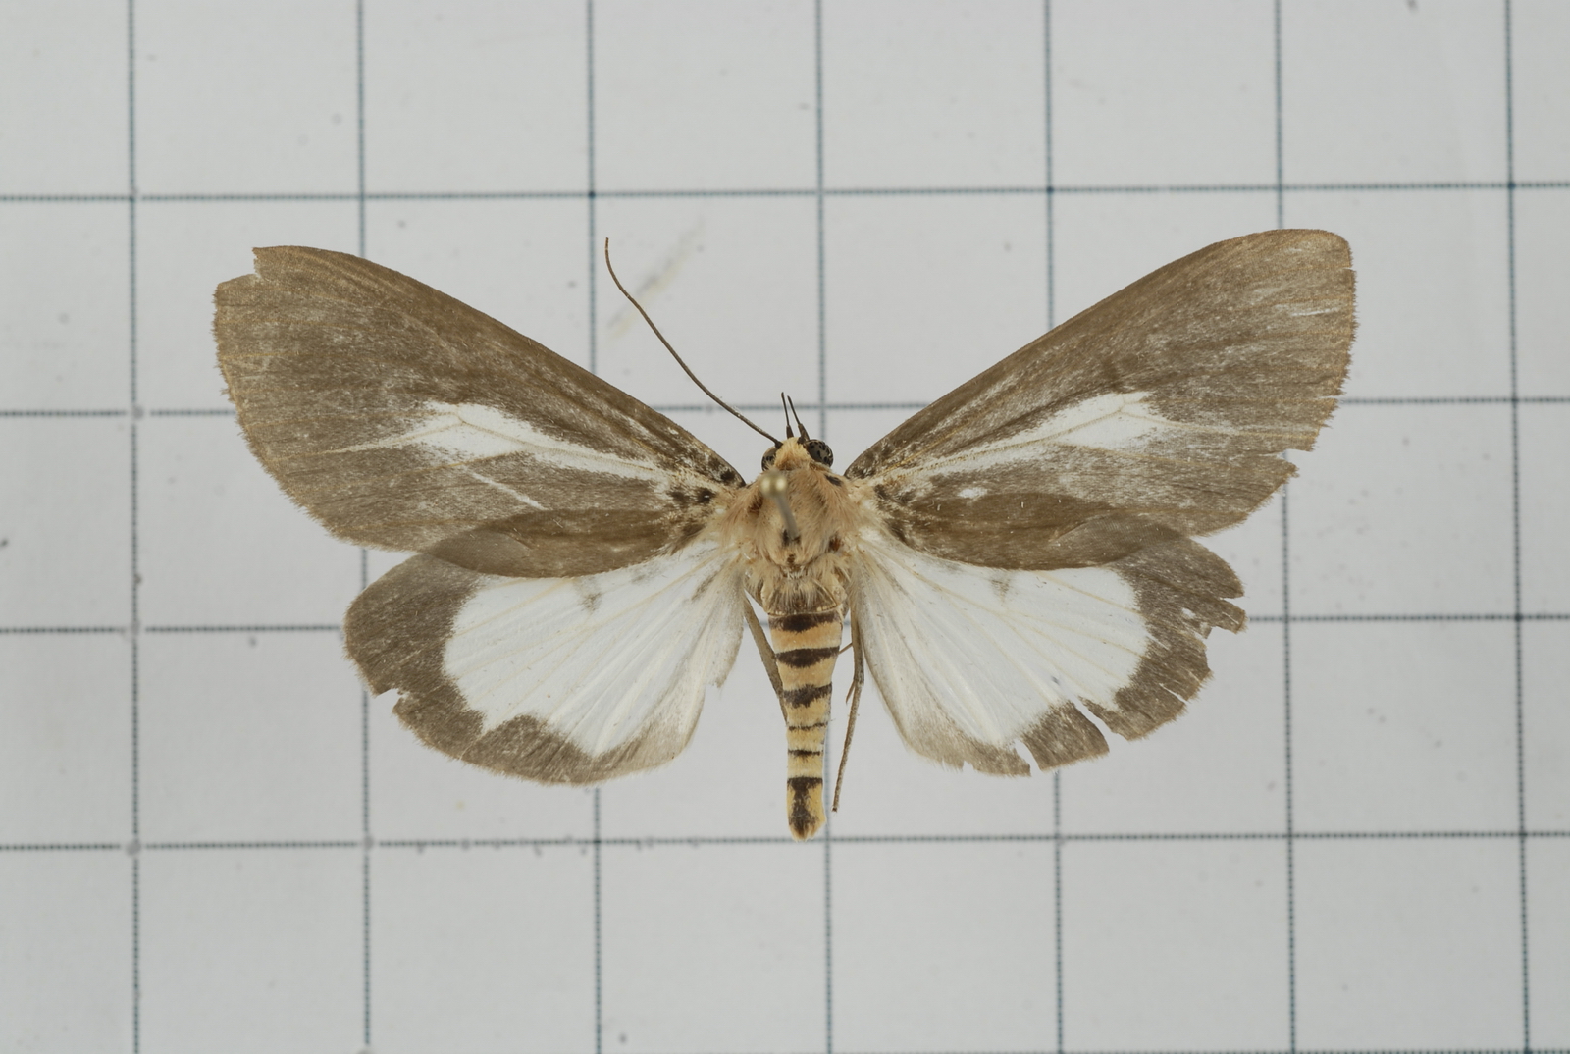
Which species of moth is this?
Asota heliconia zebrina
